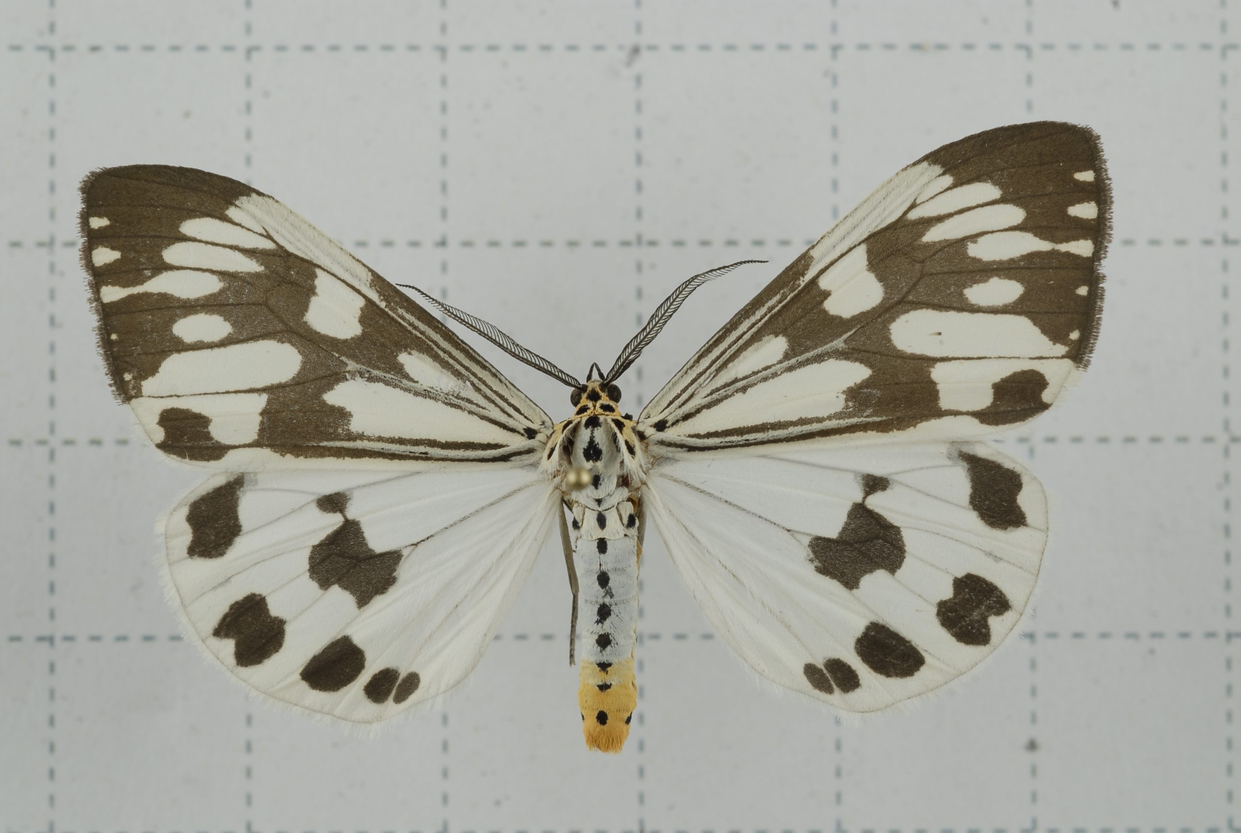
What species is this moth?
Nyctemera adversata
